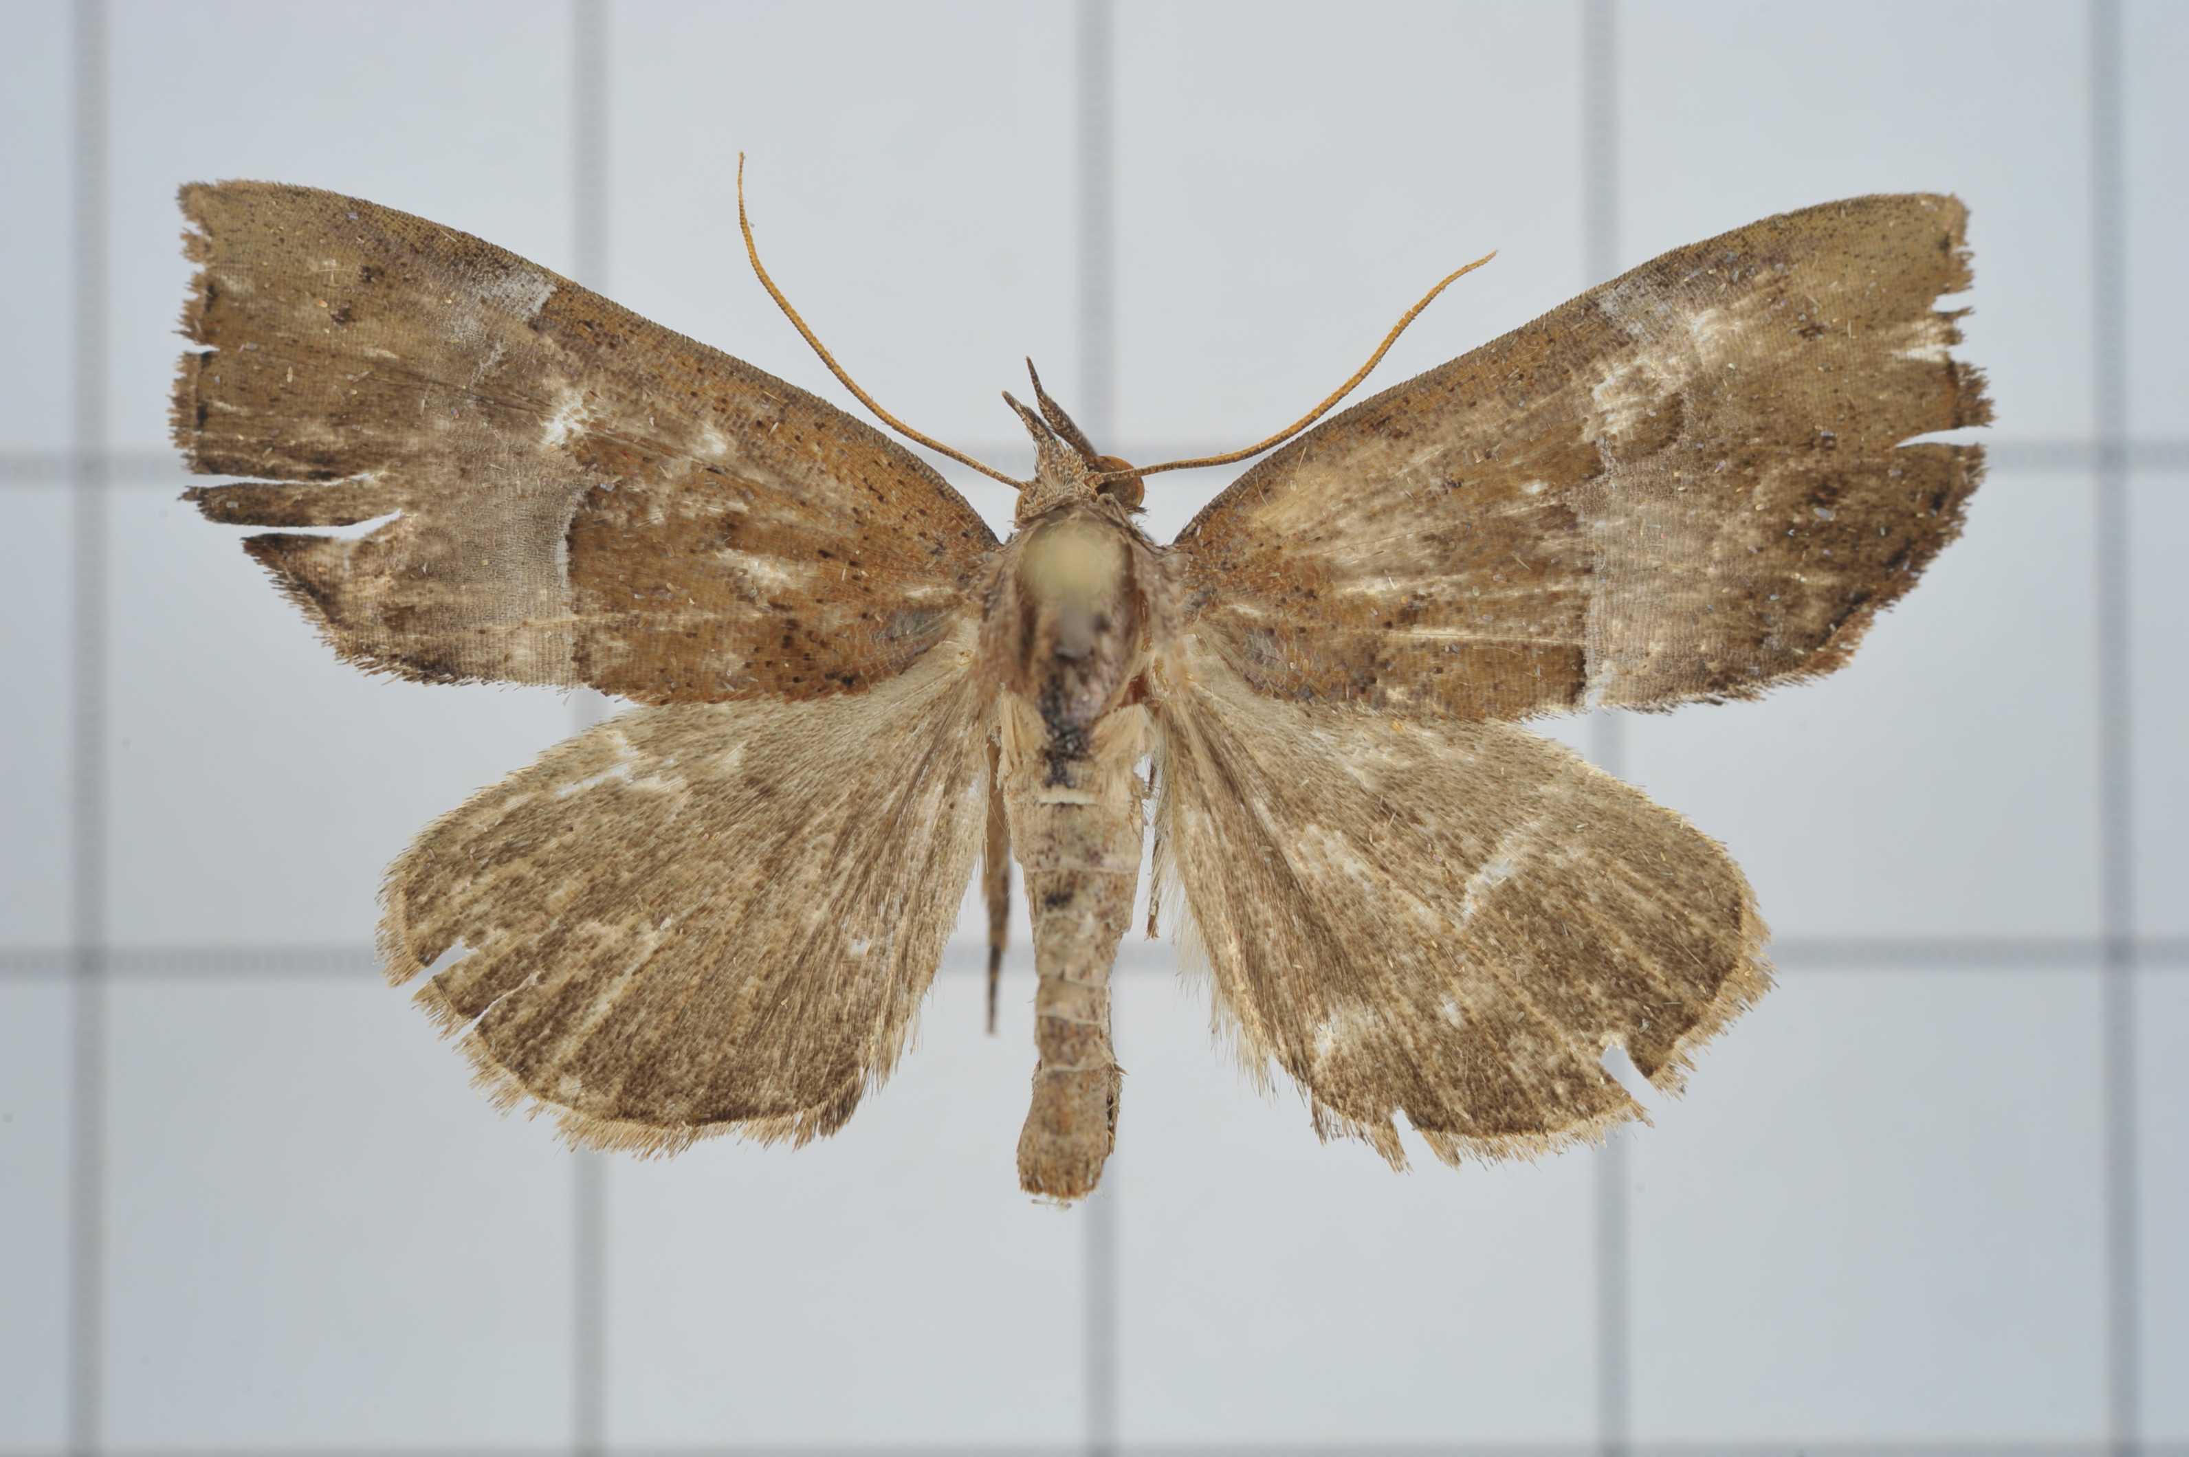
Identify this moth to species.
Hepatica indentalis
